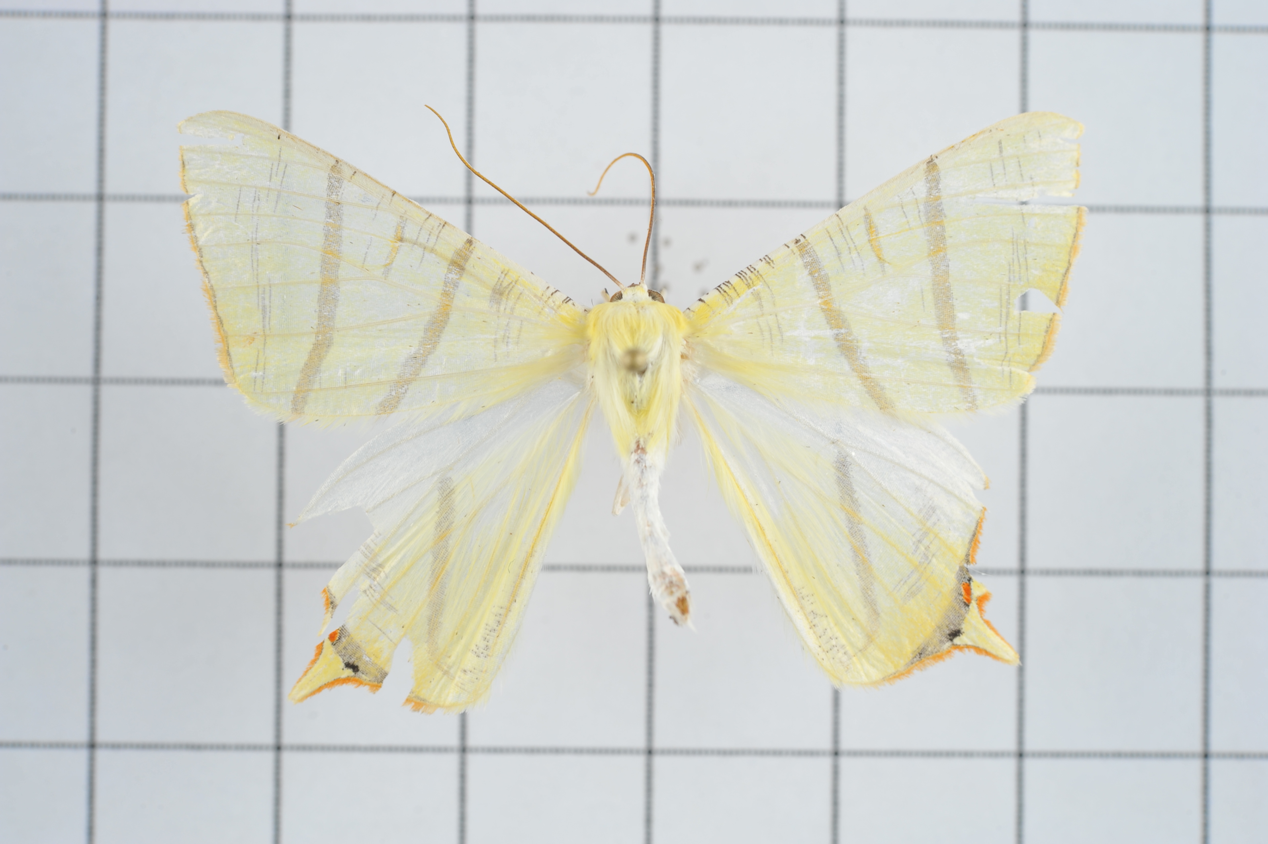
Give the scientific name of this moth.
Ourapteryx sciticaudaria
